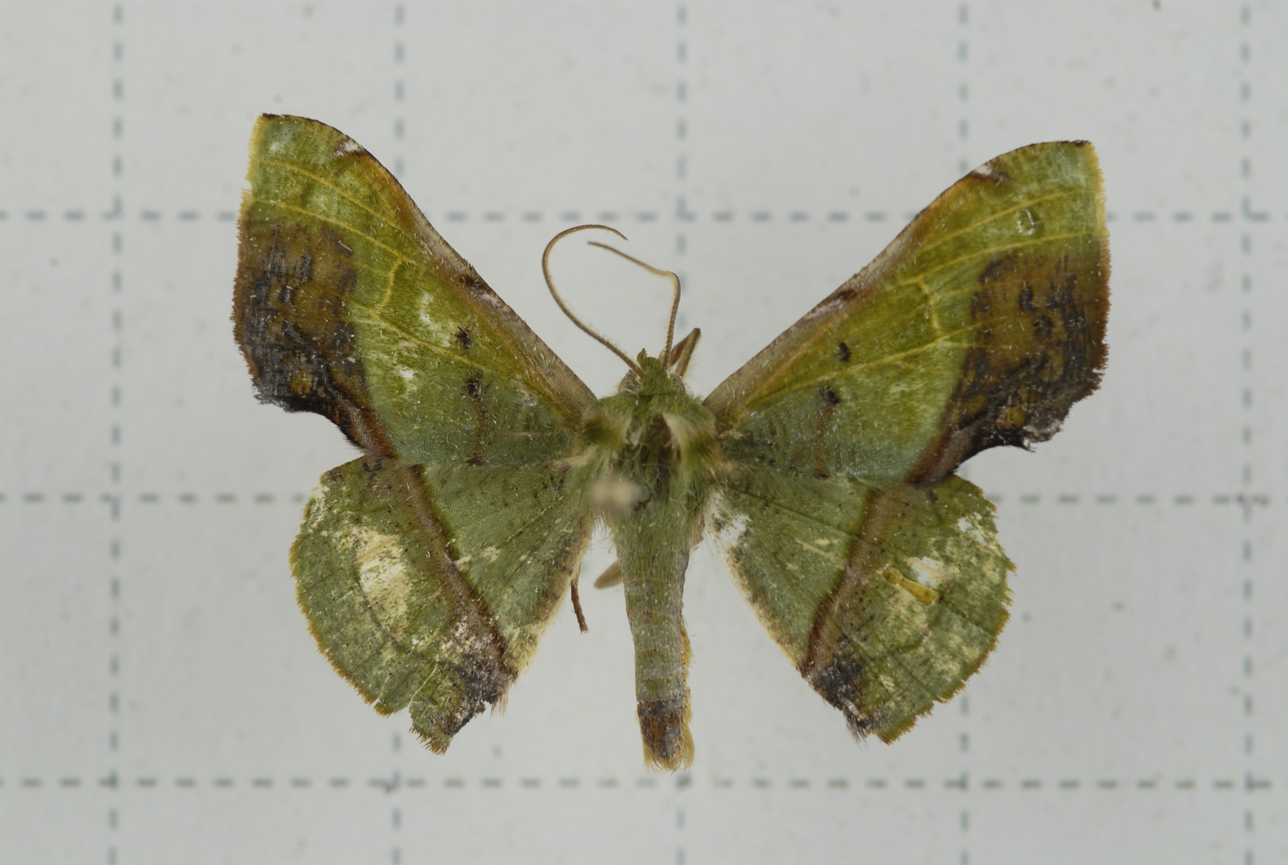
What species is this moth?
Fascellina plagiata
